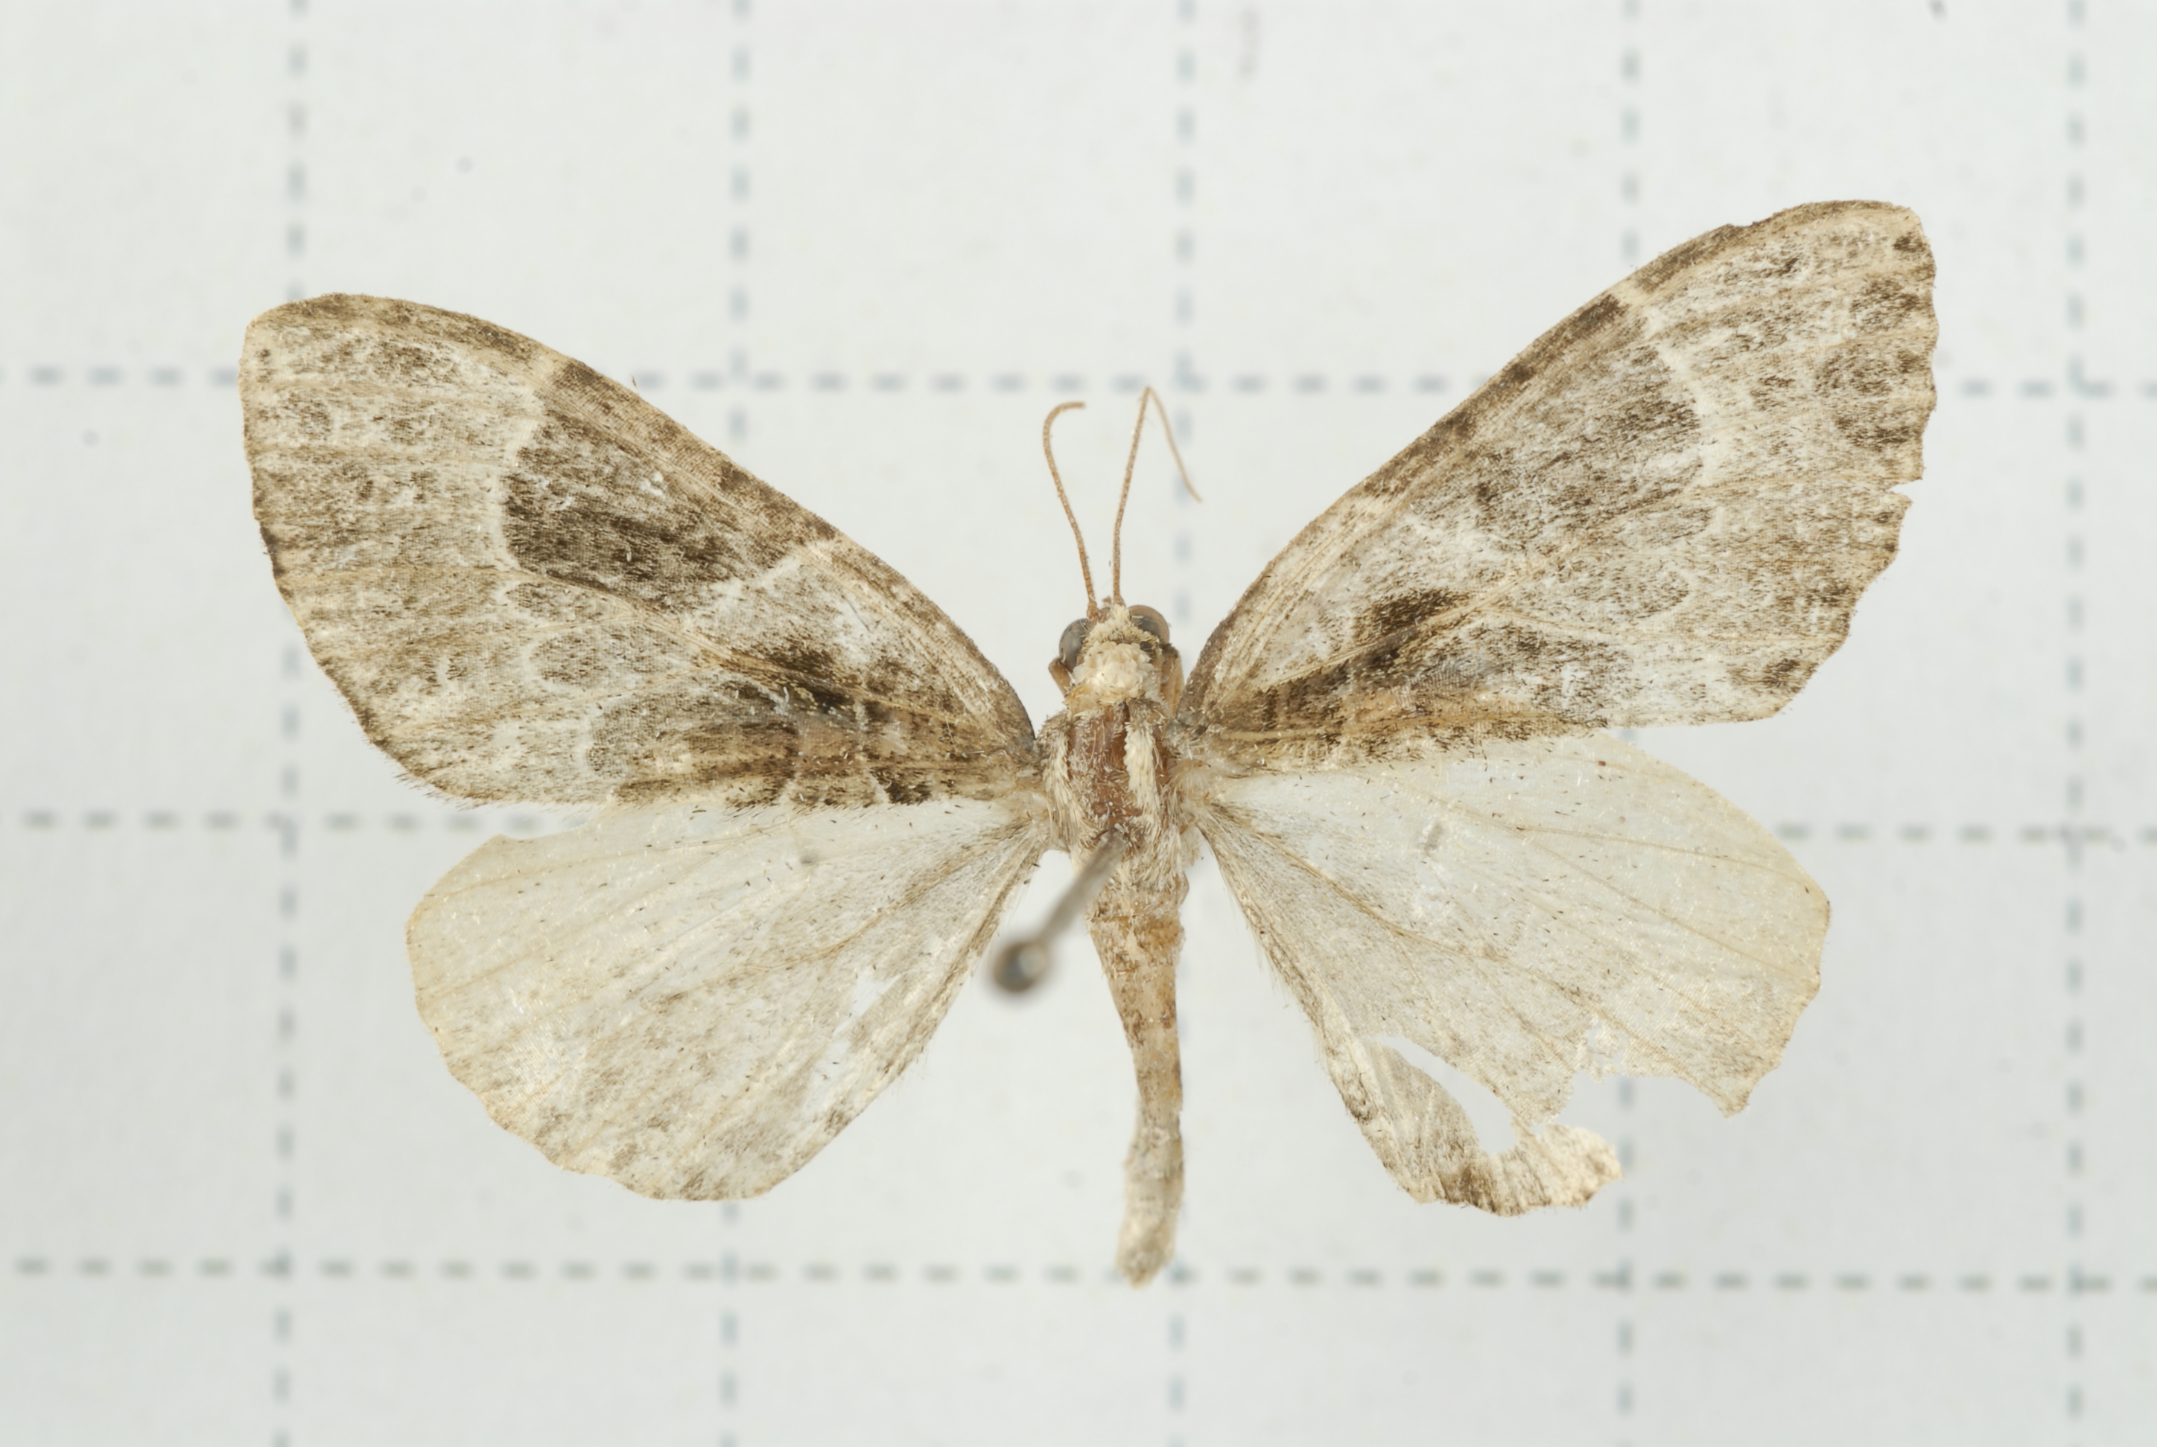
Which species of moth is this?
Eustroma melancholica interrupta
